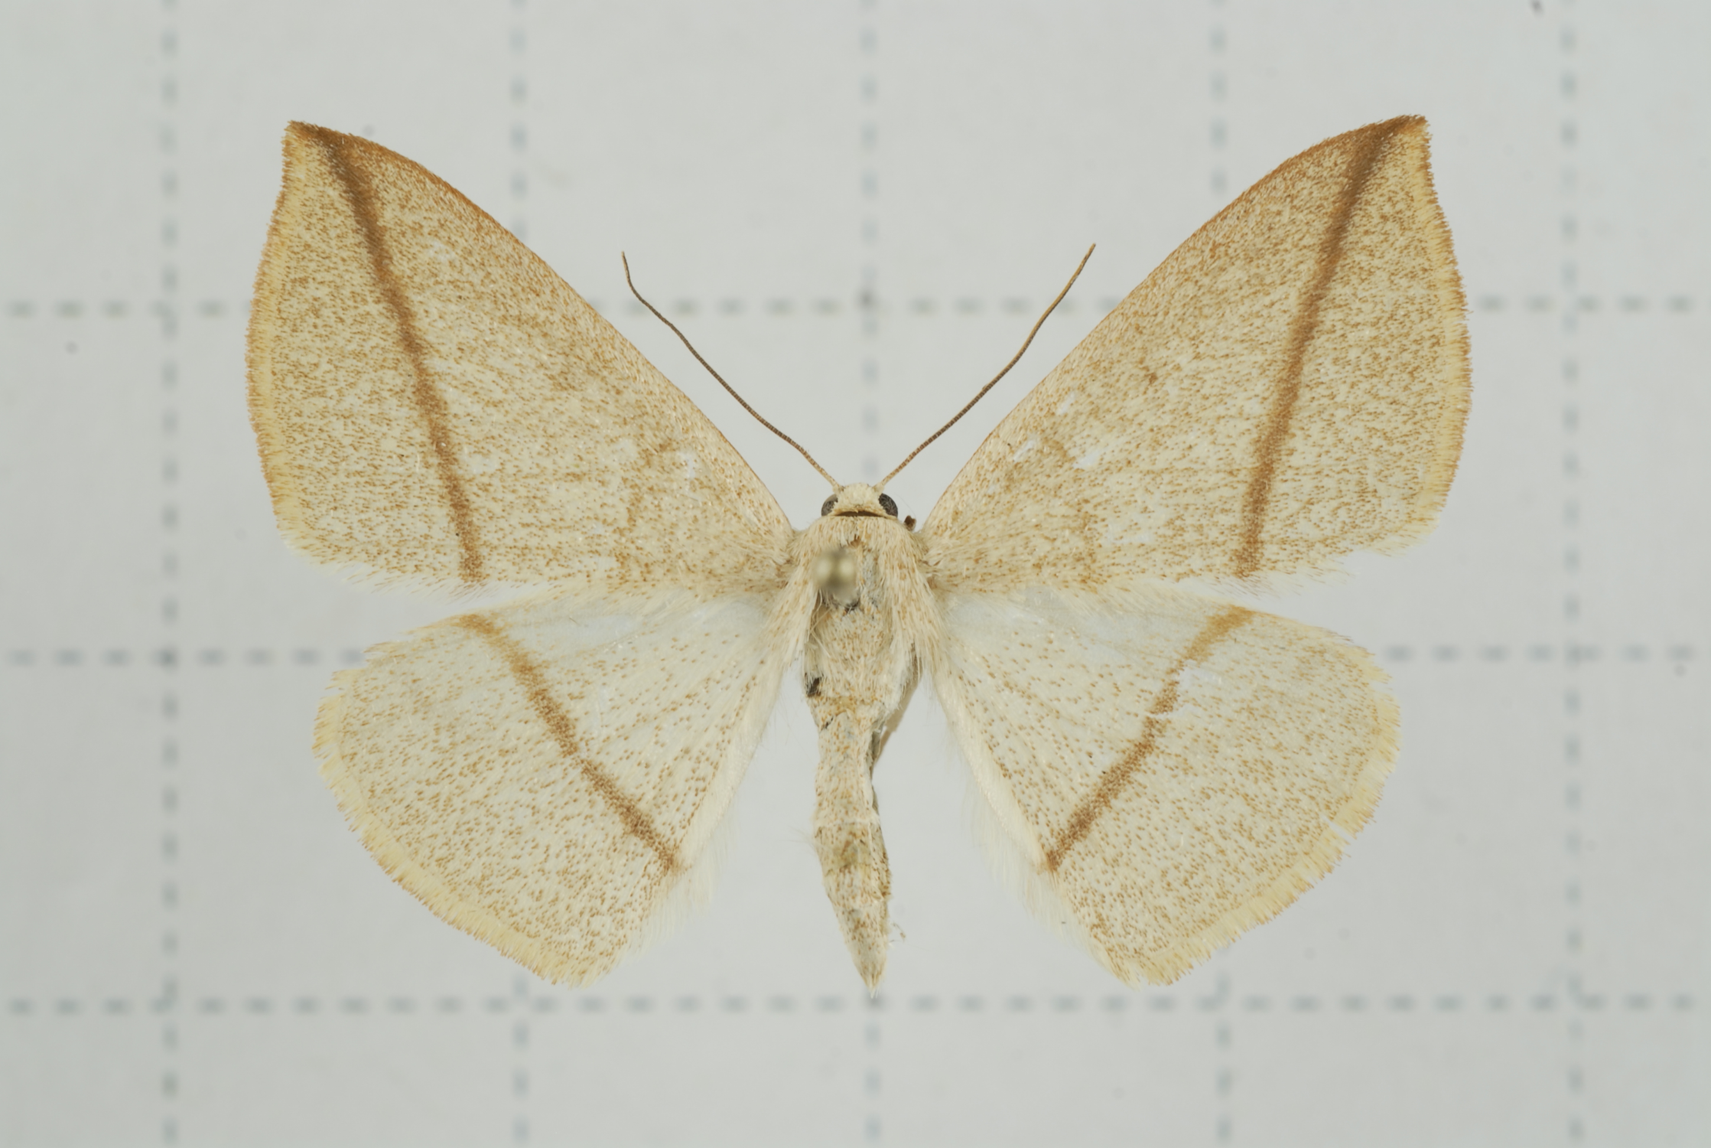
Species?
Parabapta unifasciata
